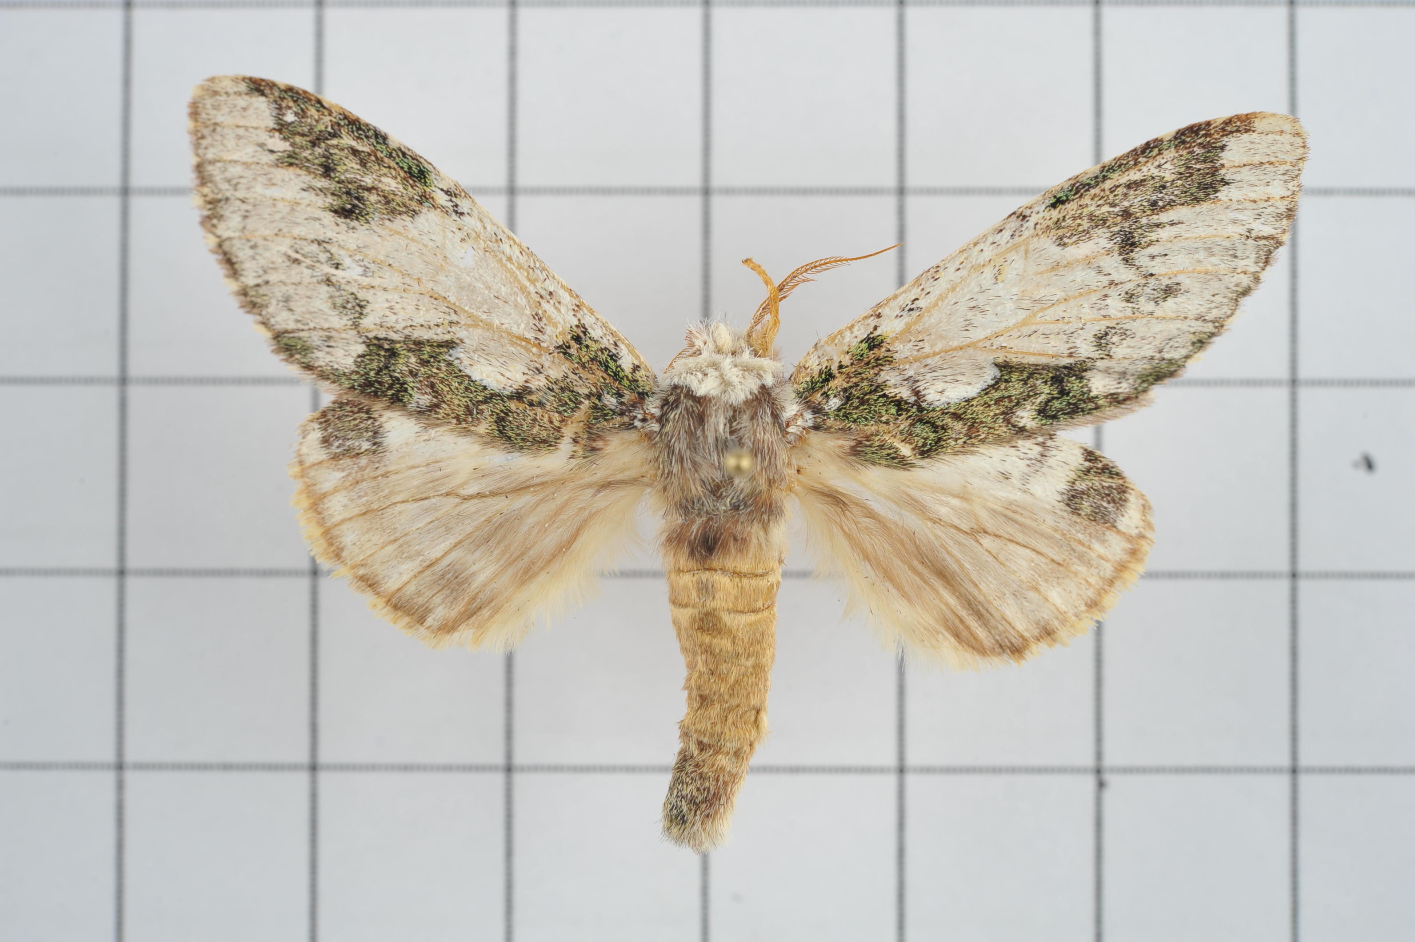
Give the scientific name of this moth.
Syntypistis comatus
